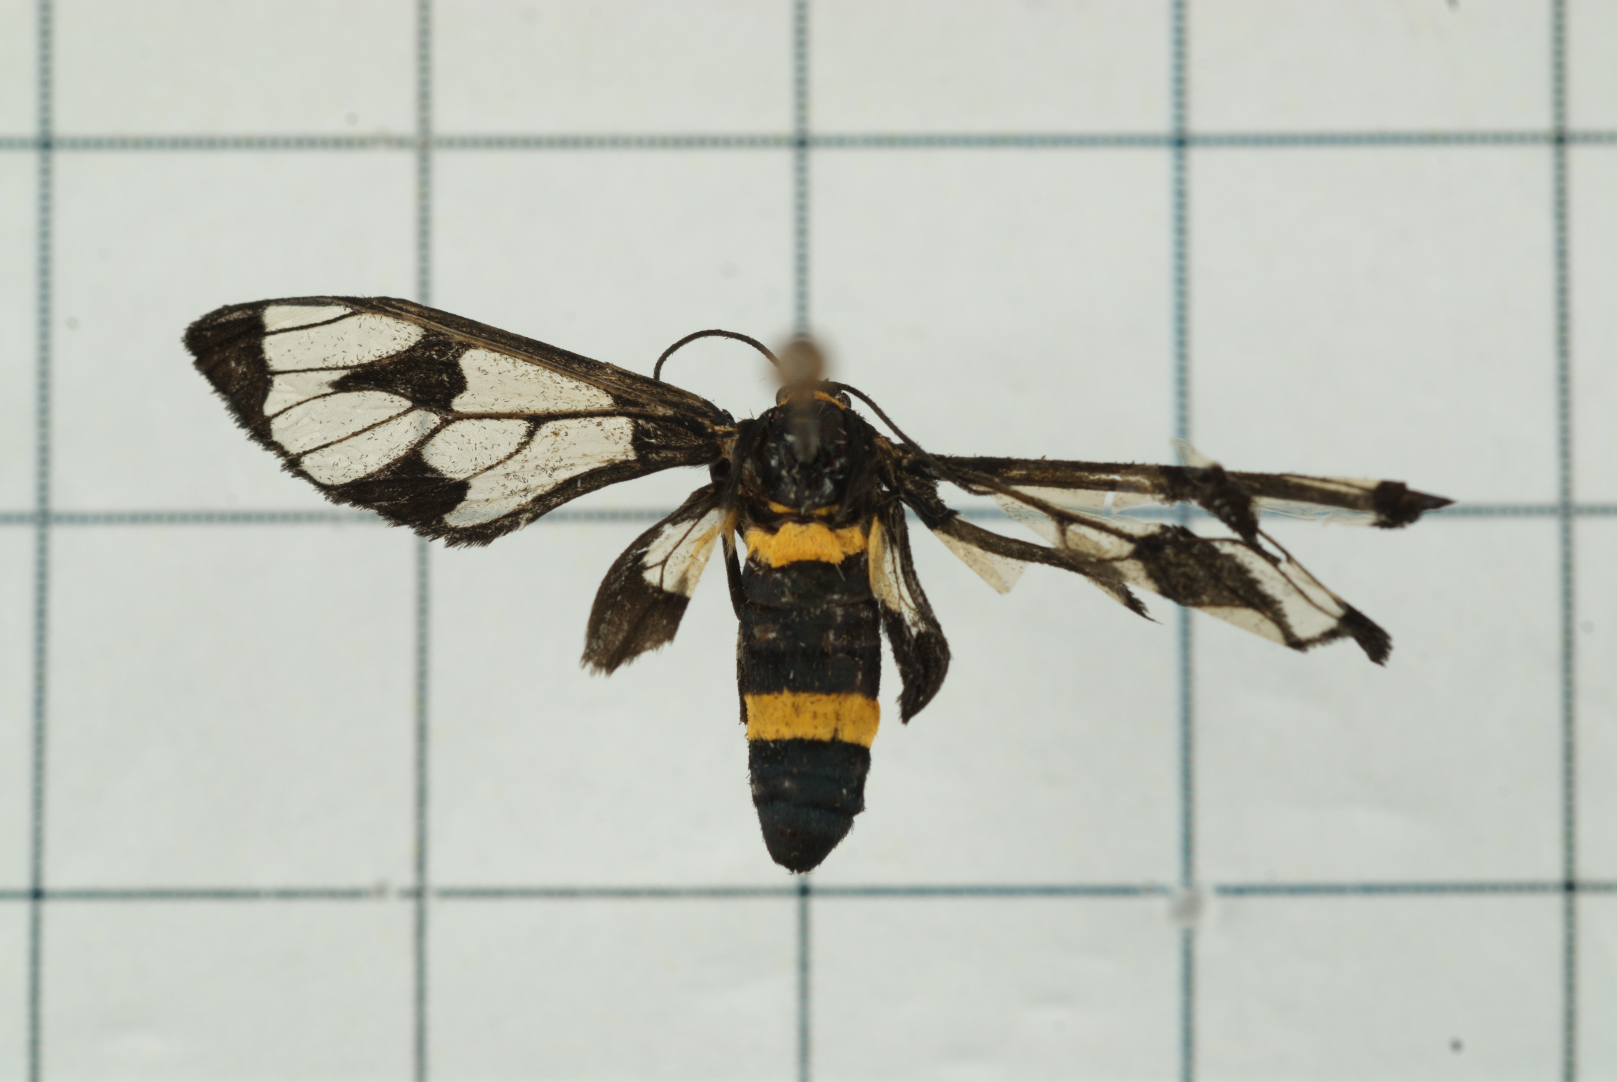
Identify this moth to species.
Syntomoides imaon
